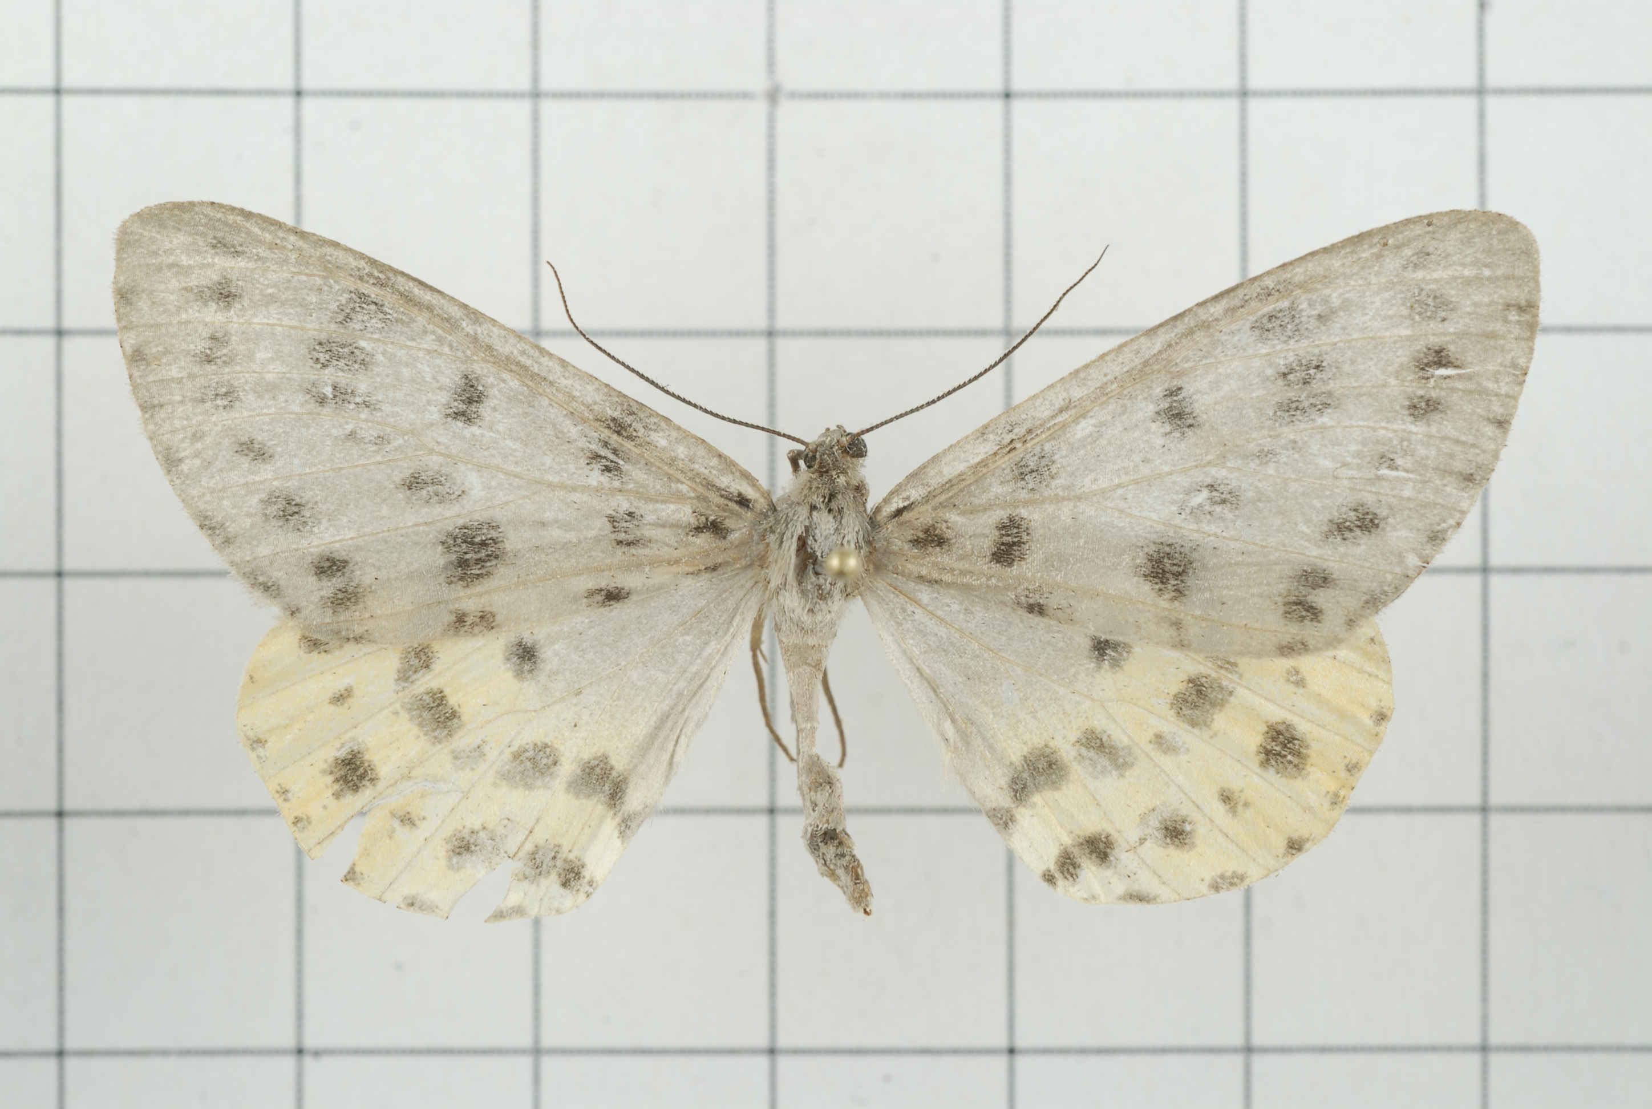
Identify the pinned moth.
Arichanna postflava
